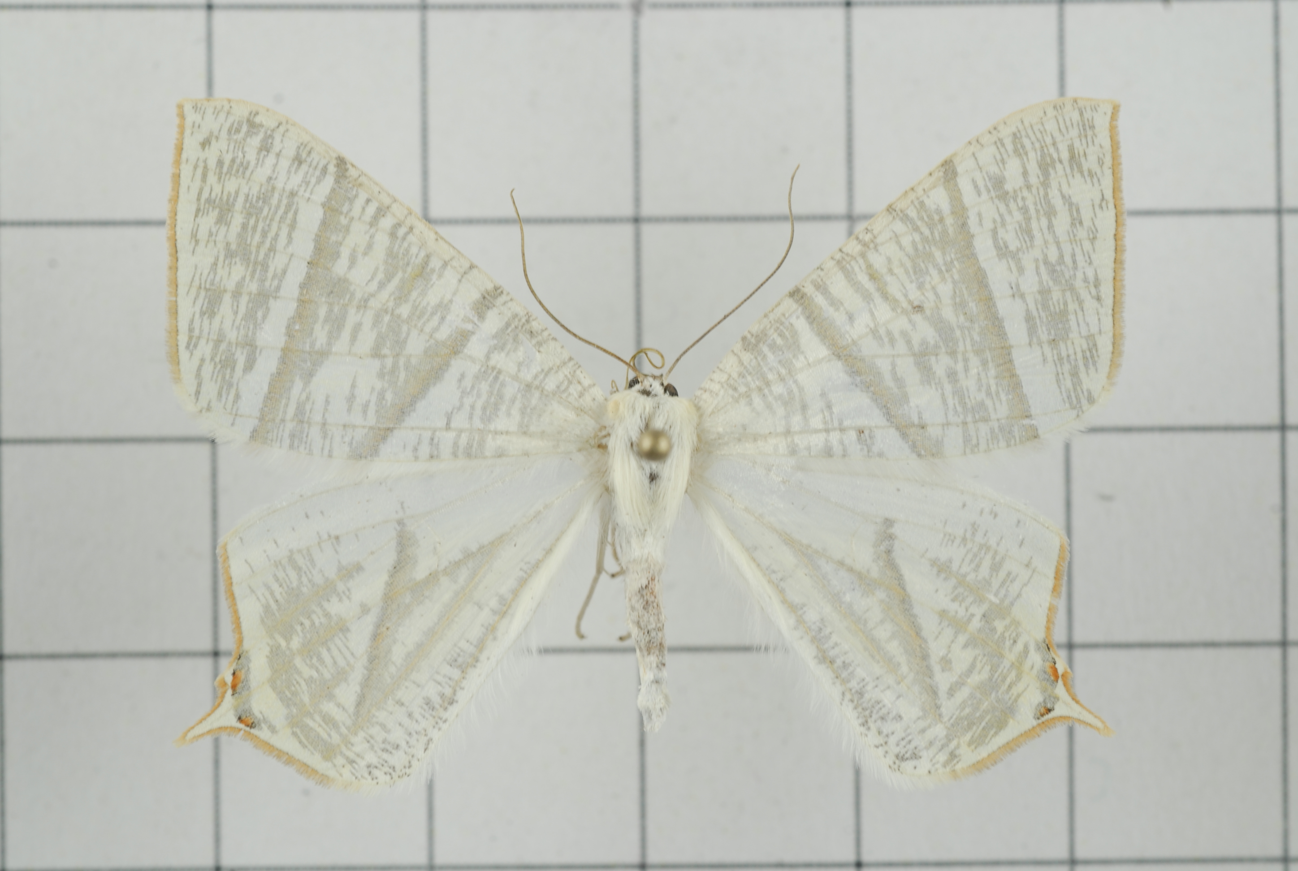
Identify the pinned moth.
Ourapteryx inspersa
